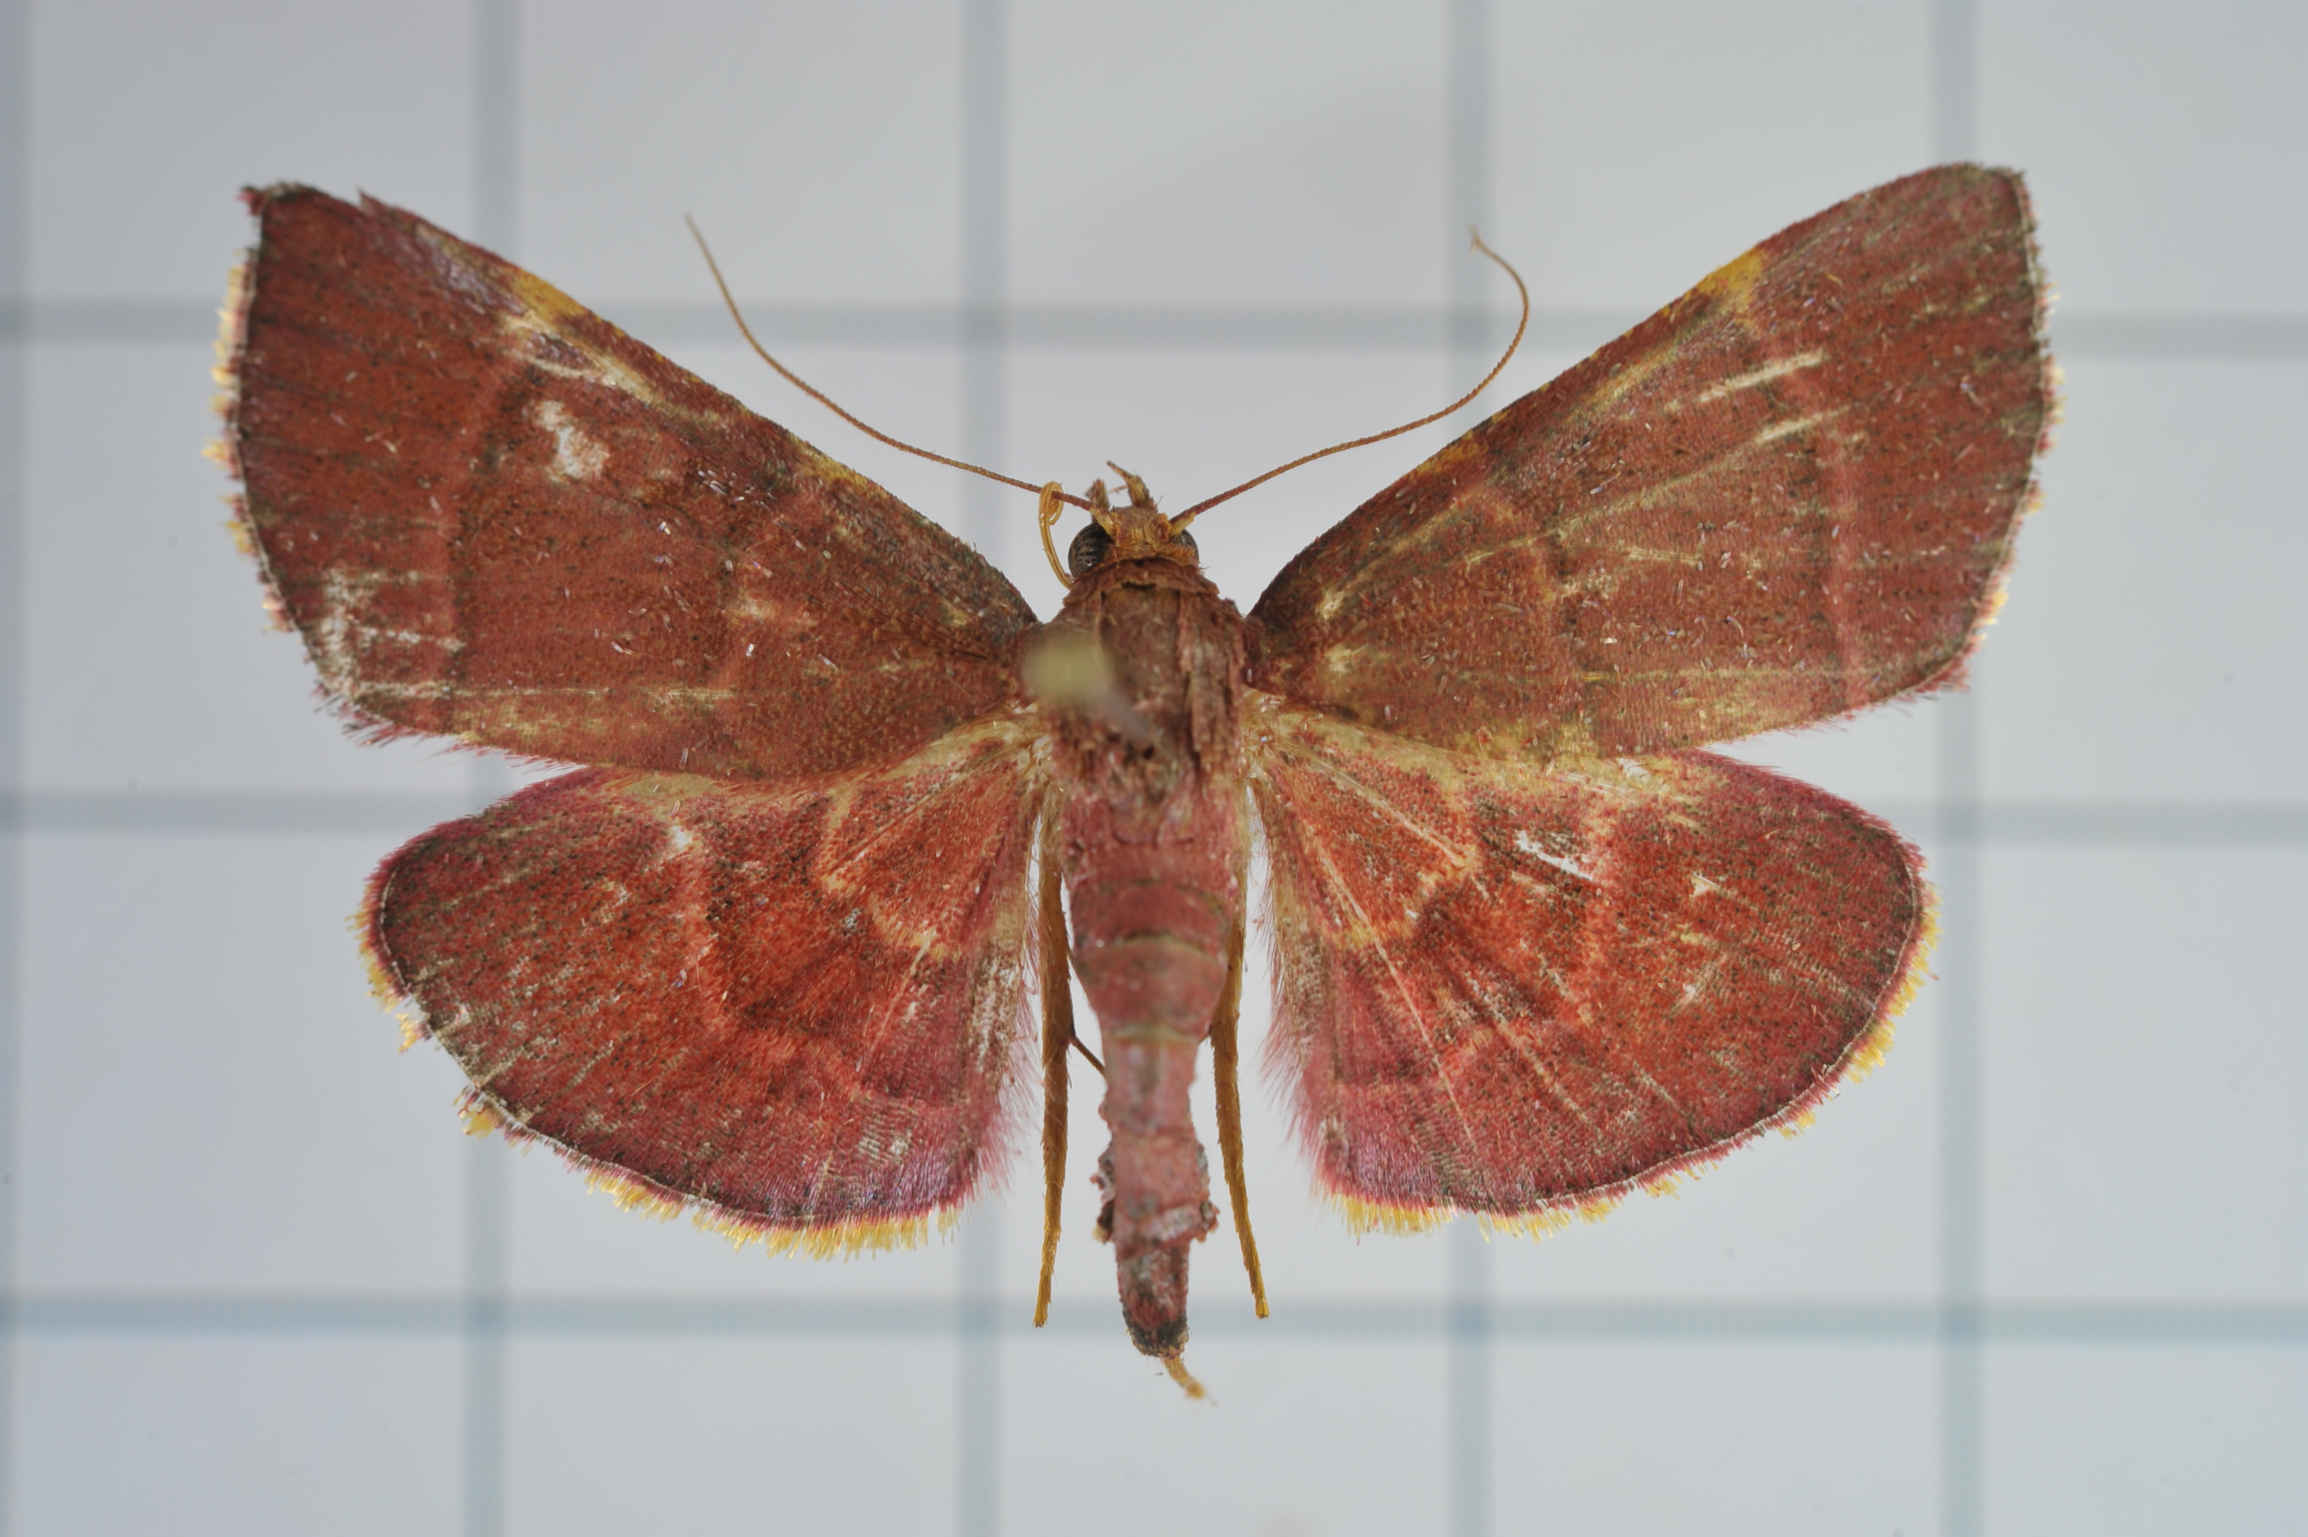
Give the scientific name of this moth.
Herculia pelasgalis
